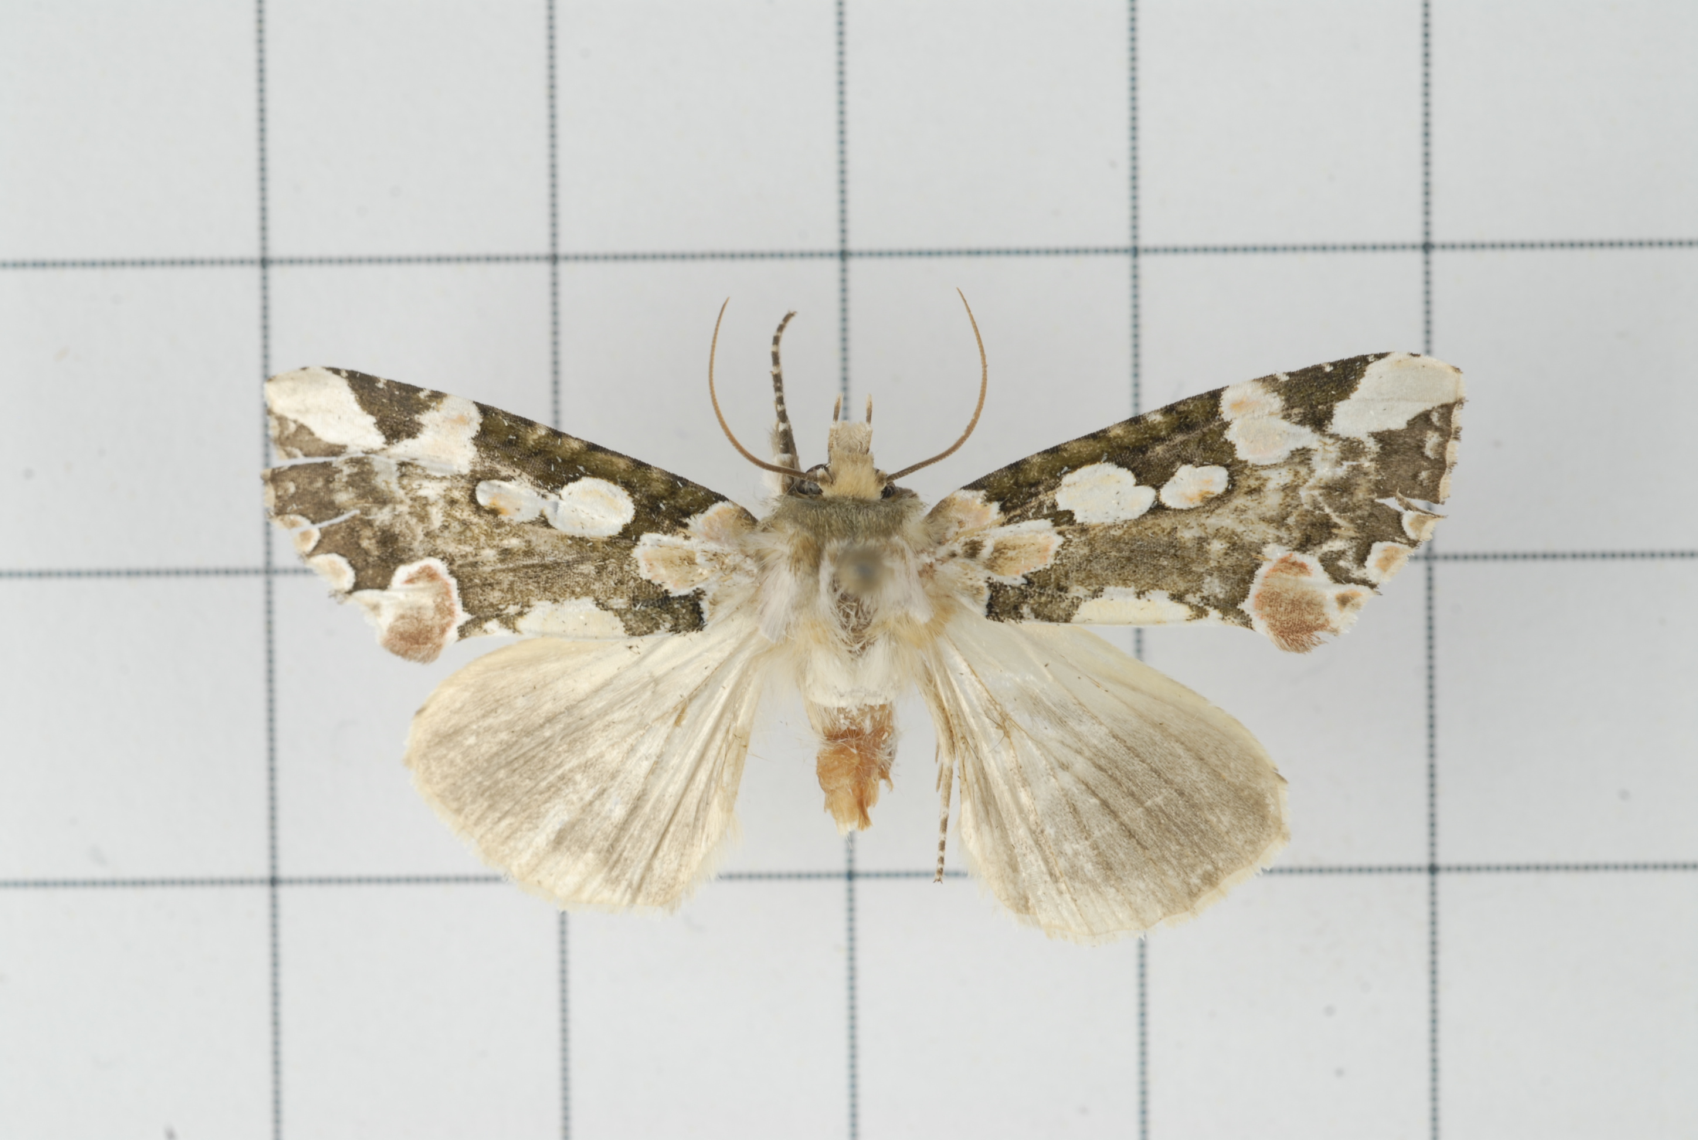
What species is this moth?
Horithyatira decorata takamukui
